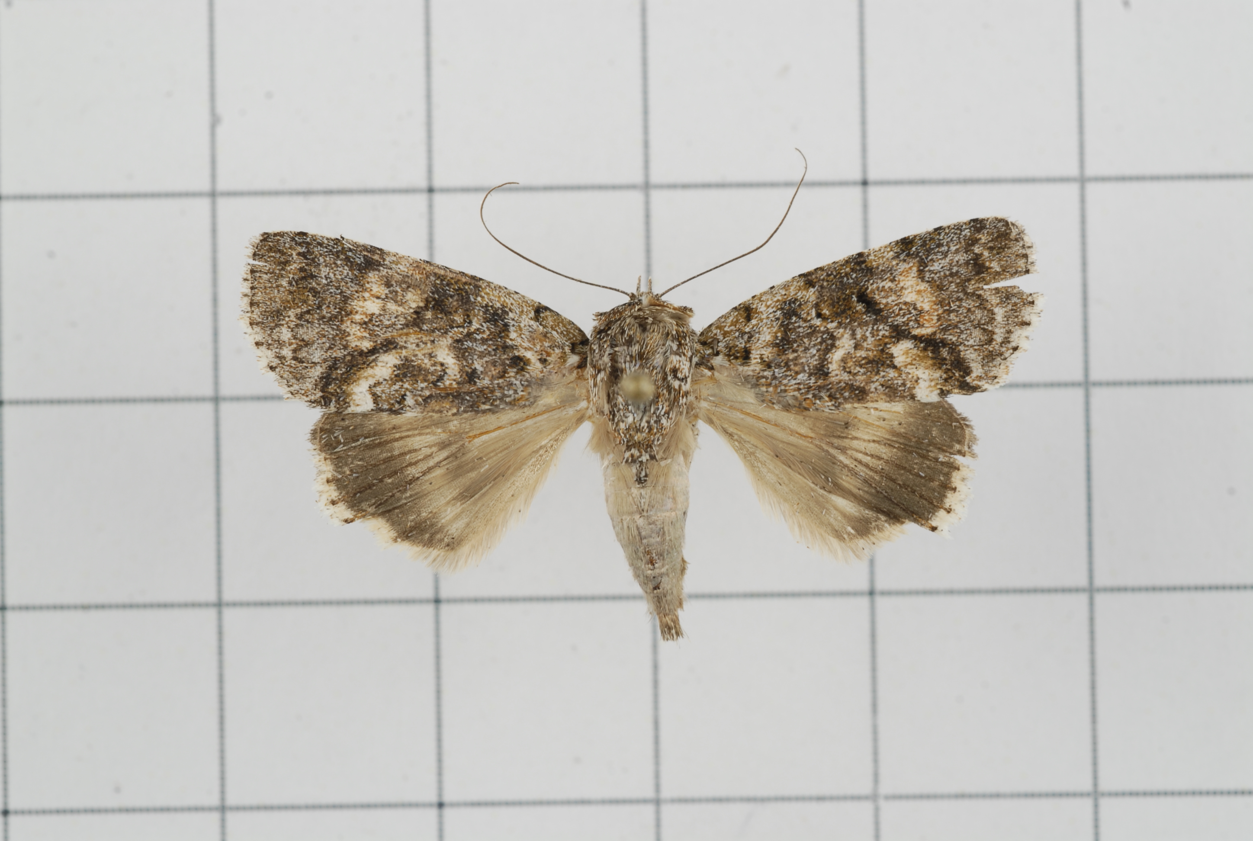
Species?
Blenina quinaria
